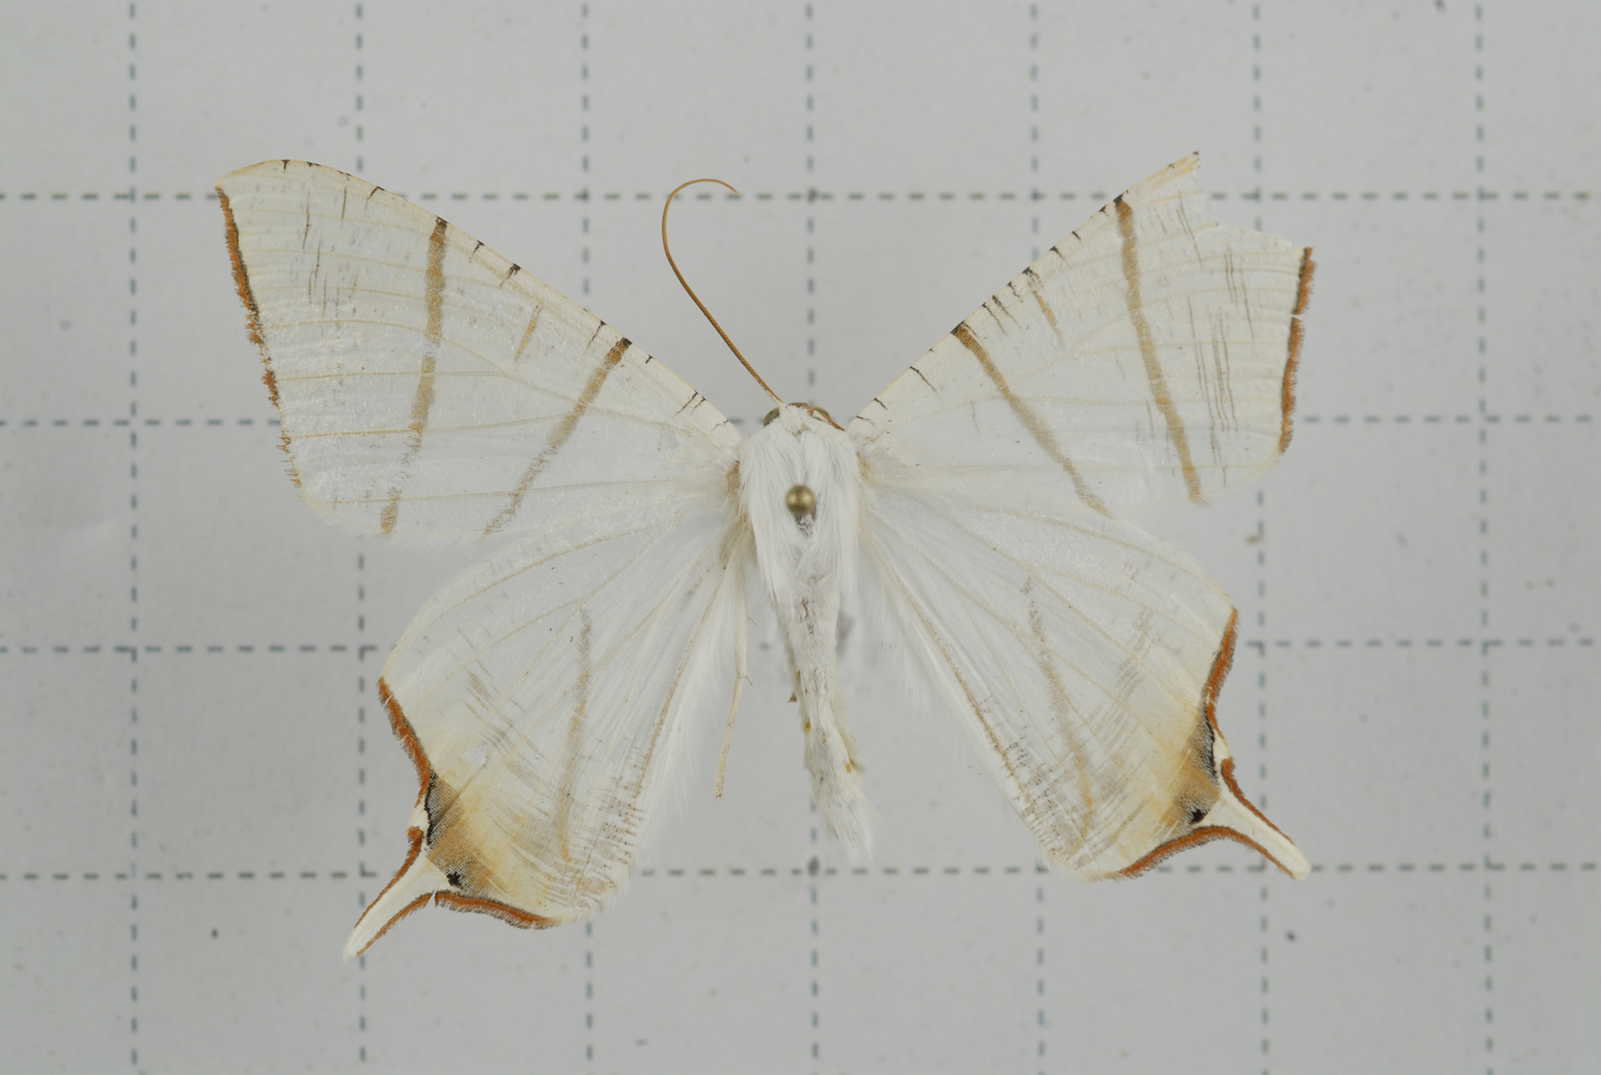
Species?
Ourapteryx clara formosana
